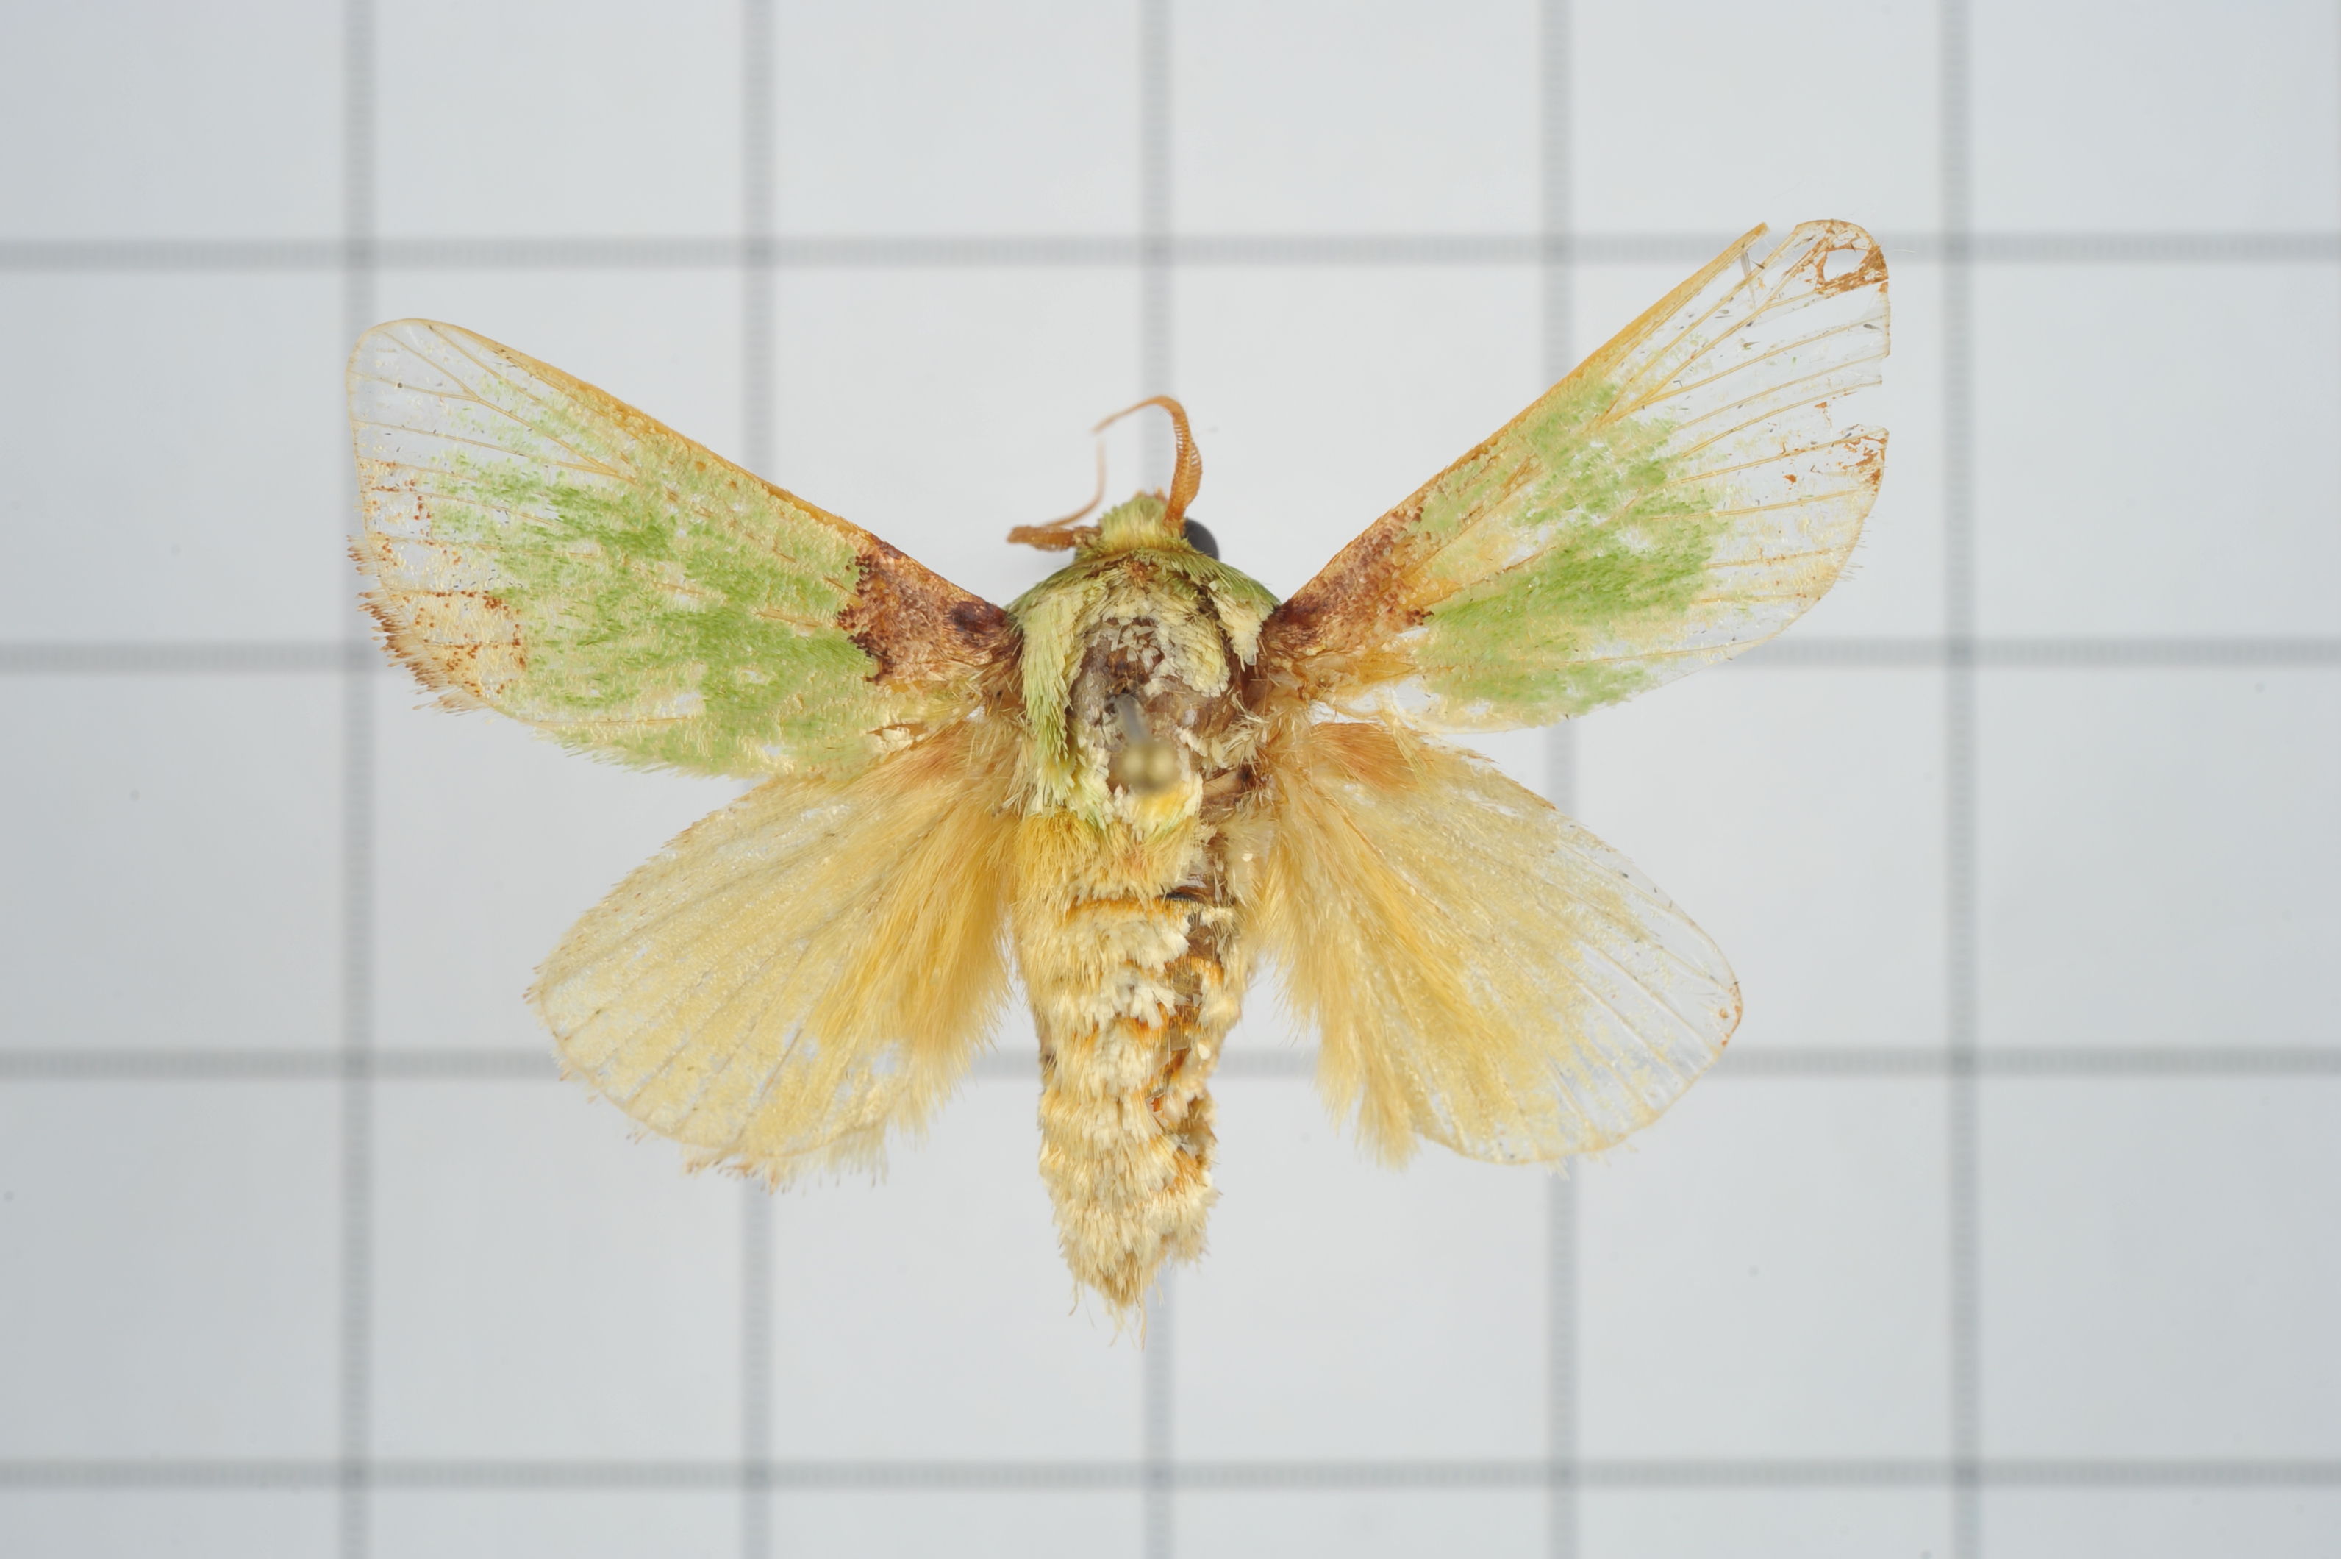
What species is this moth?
Parasa consocia
